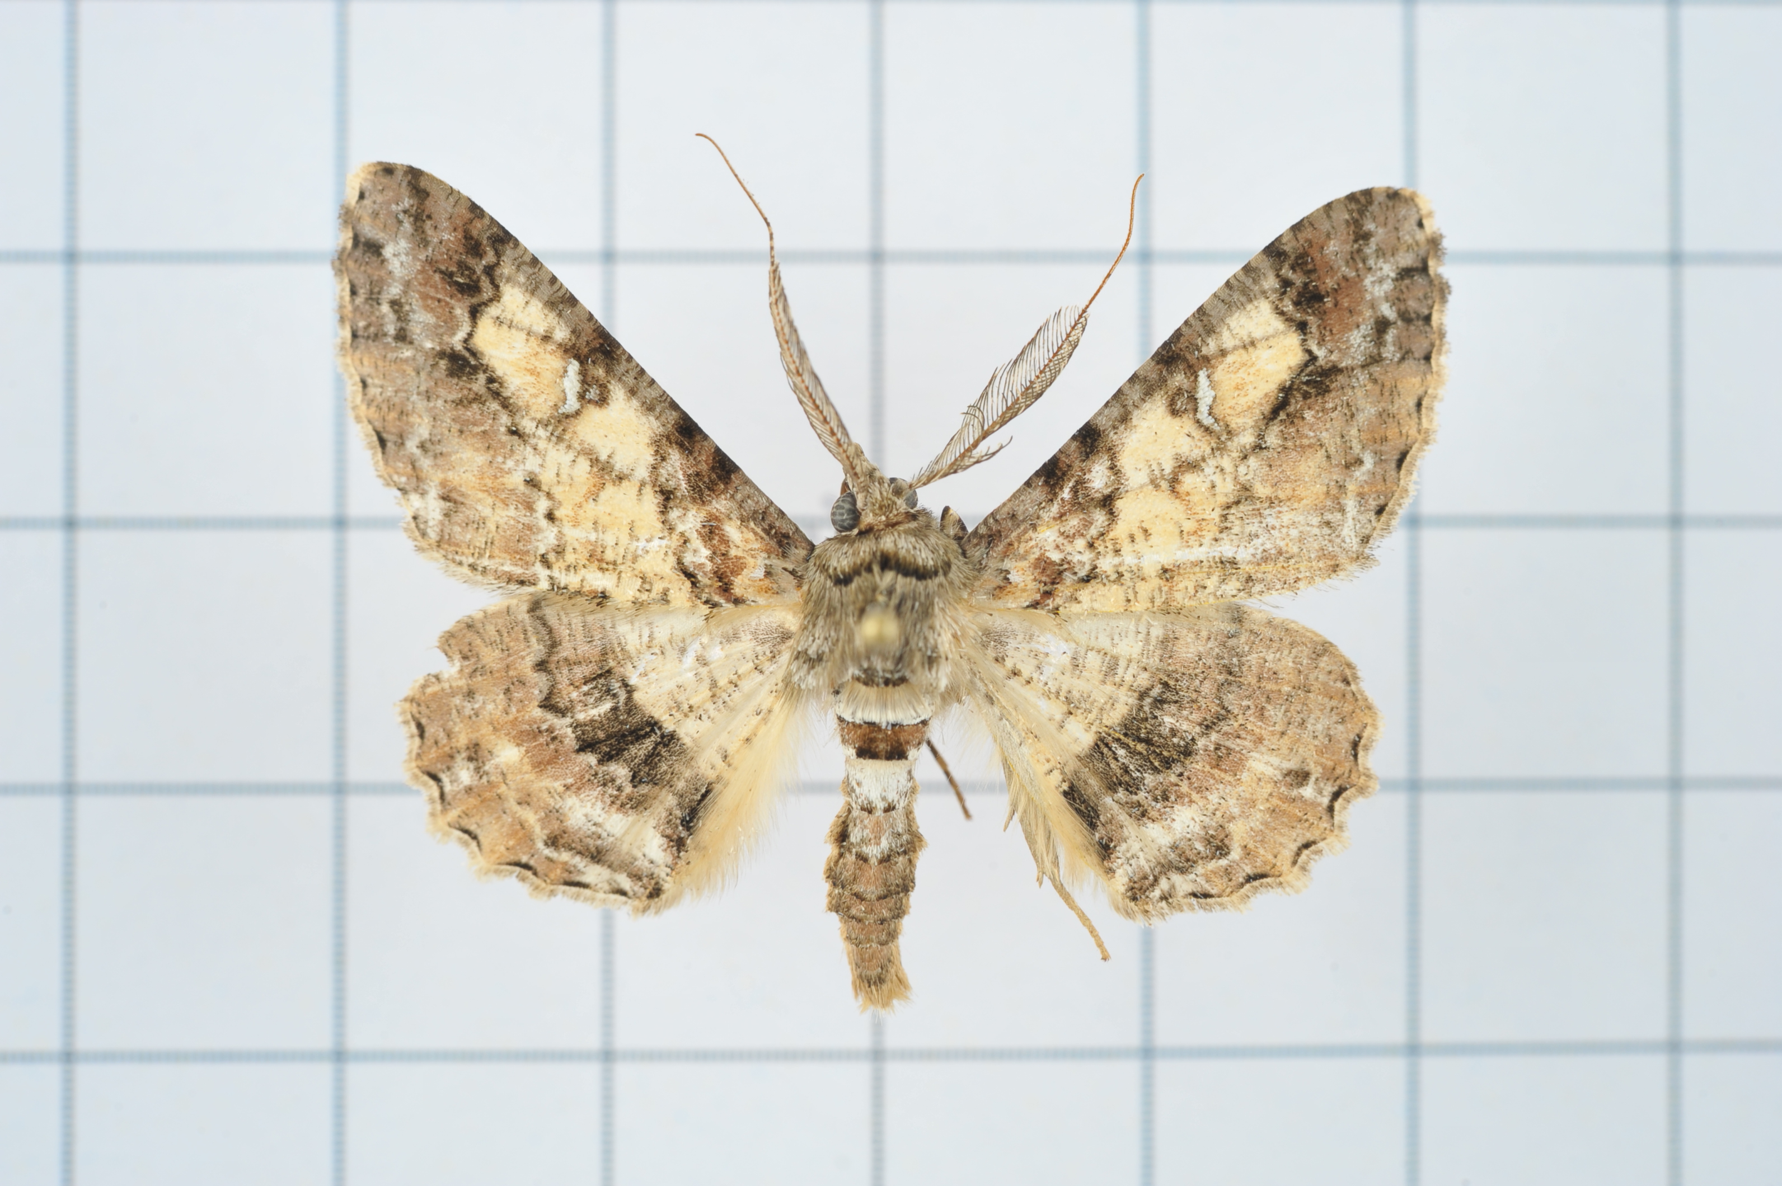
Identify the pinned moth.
Cleora fraterna
